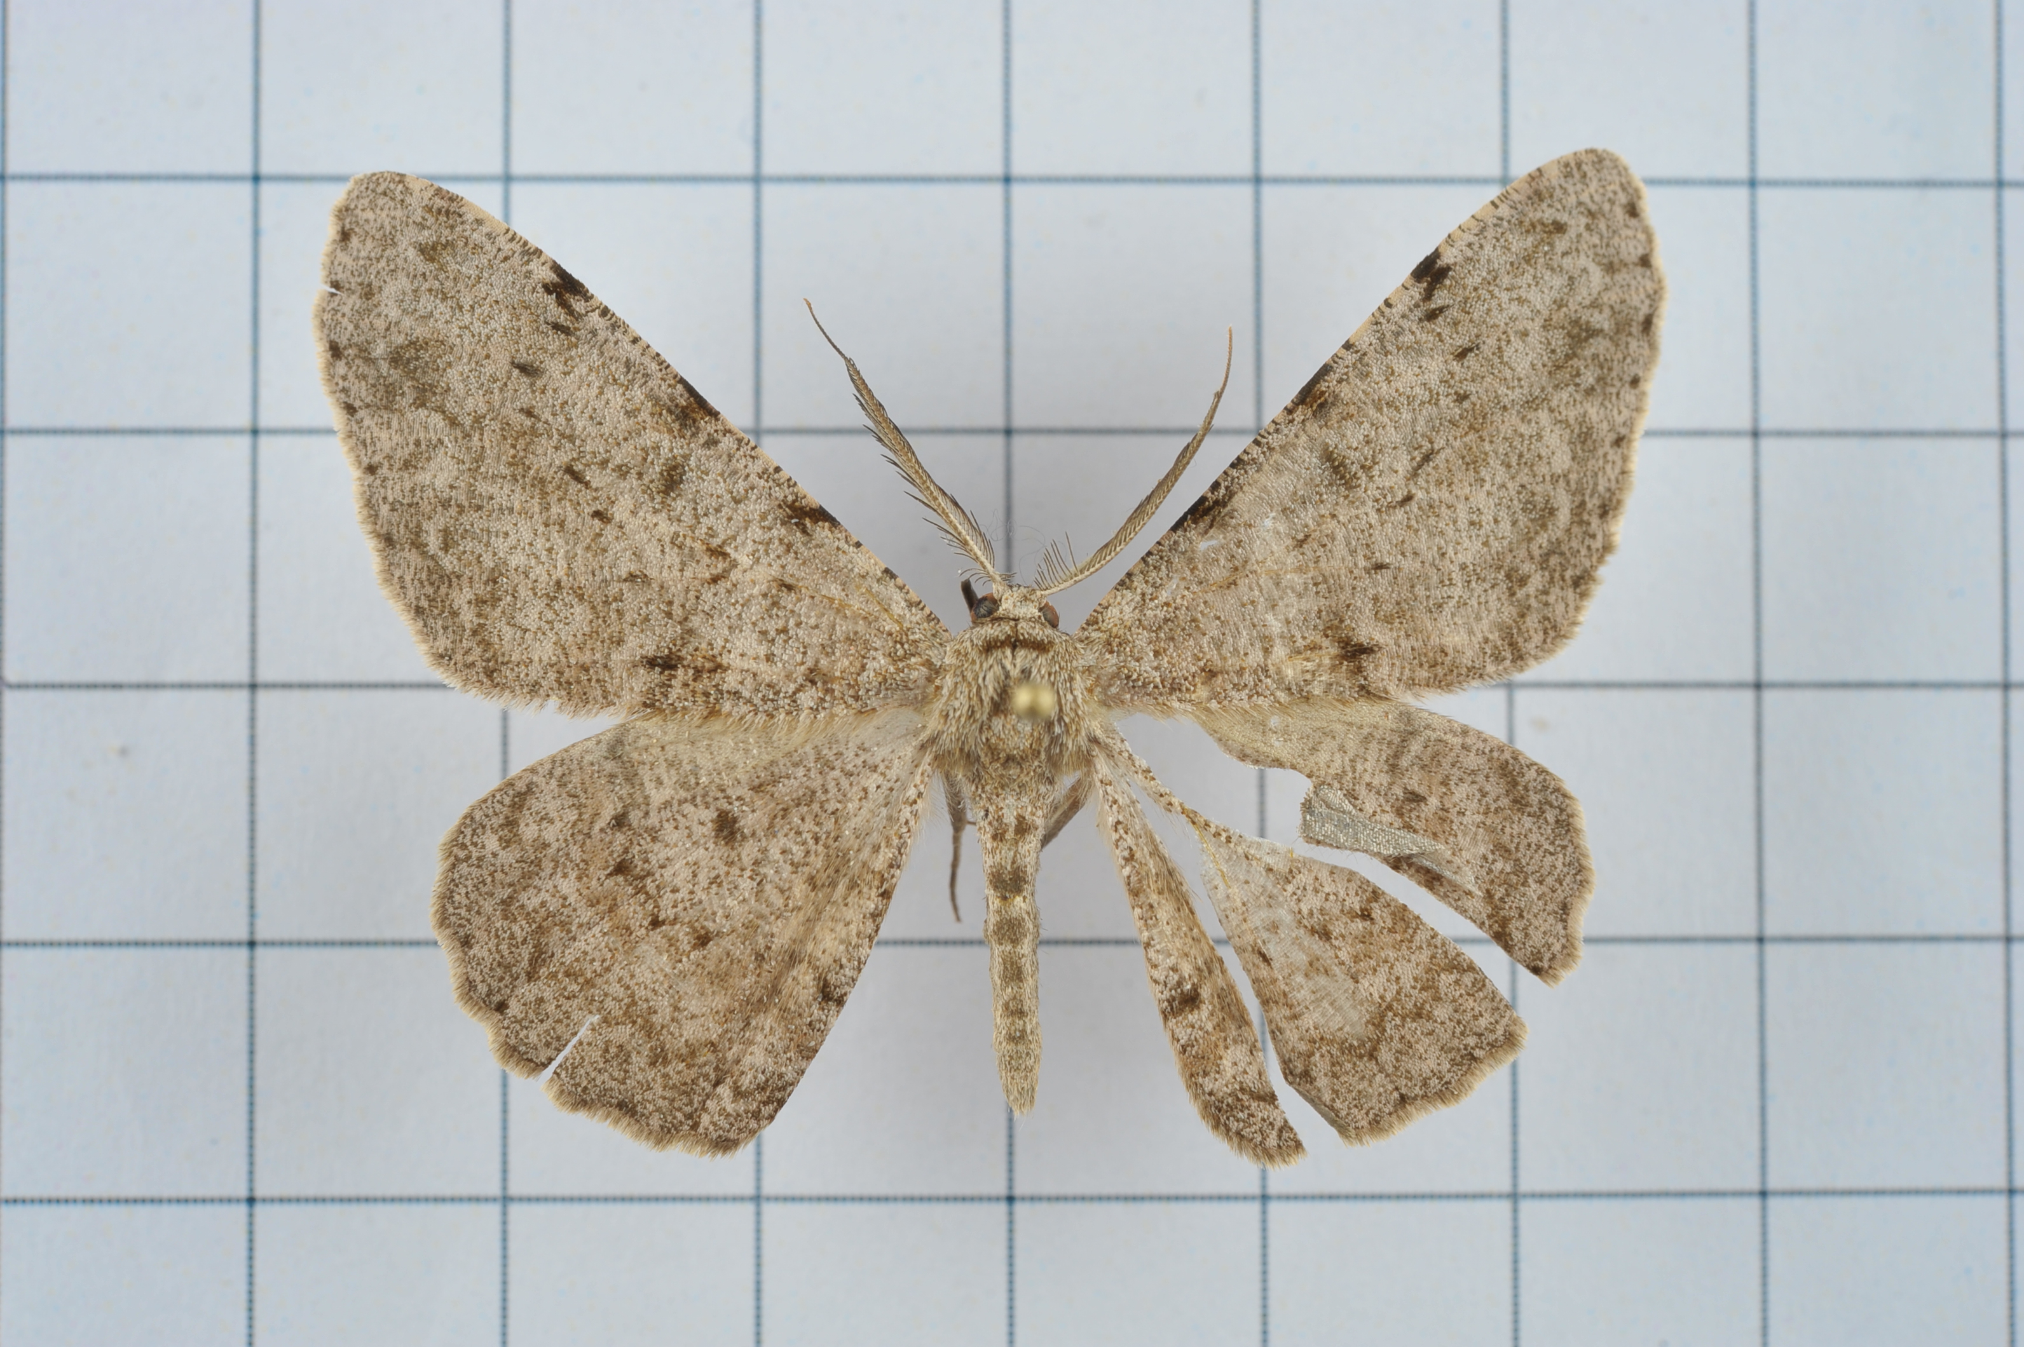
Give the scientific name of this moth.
Hypomecis cineracea
